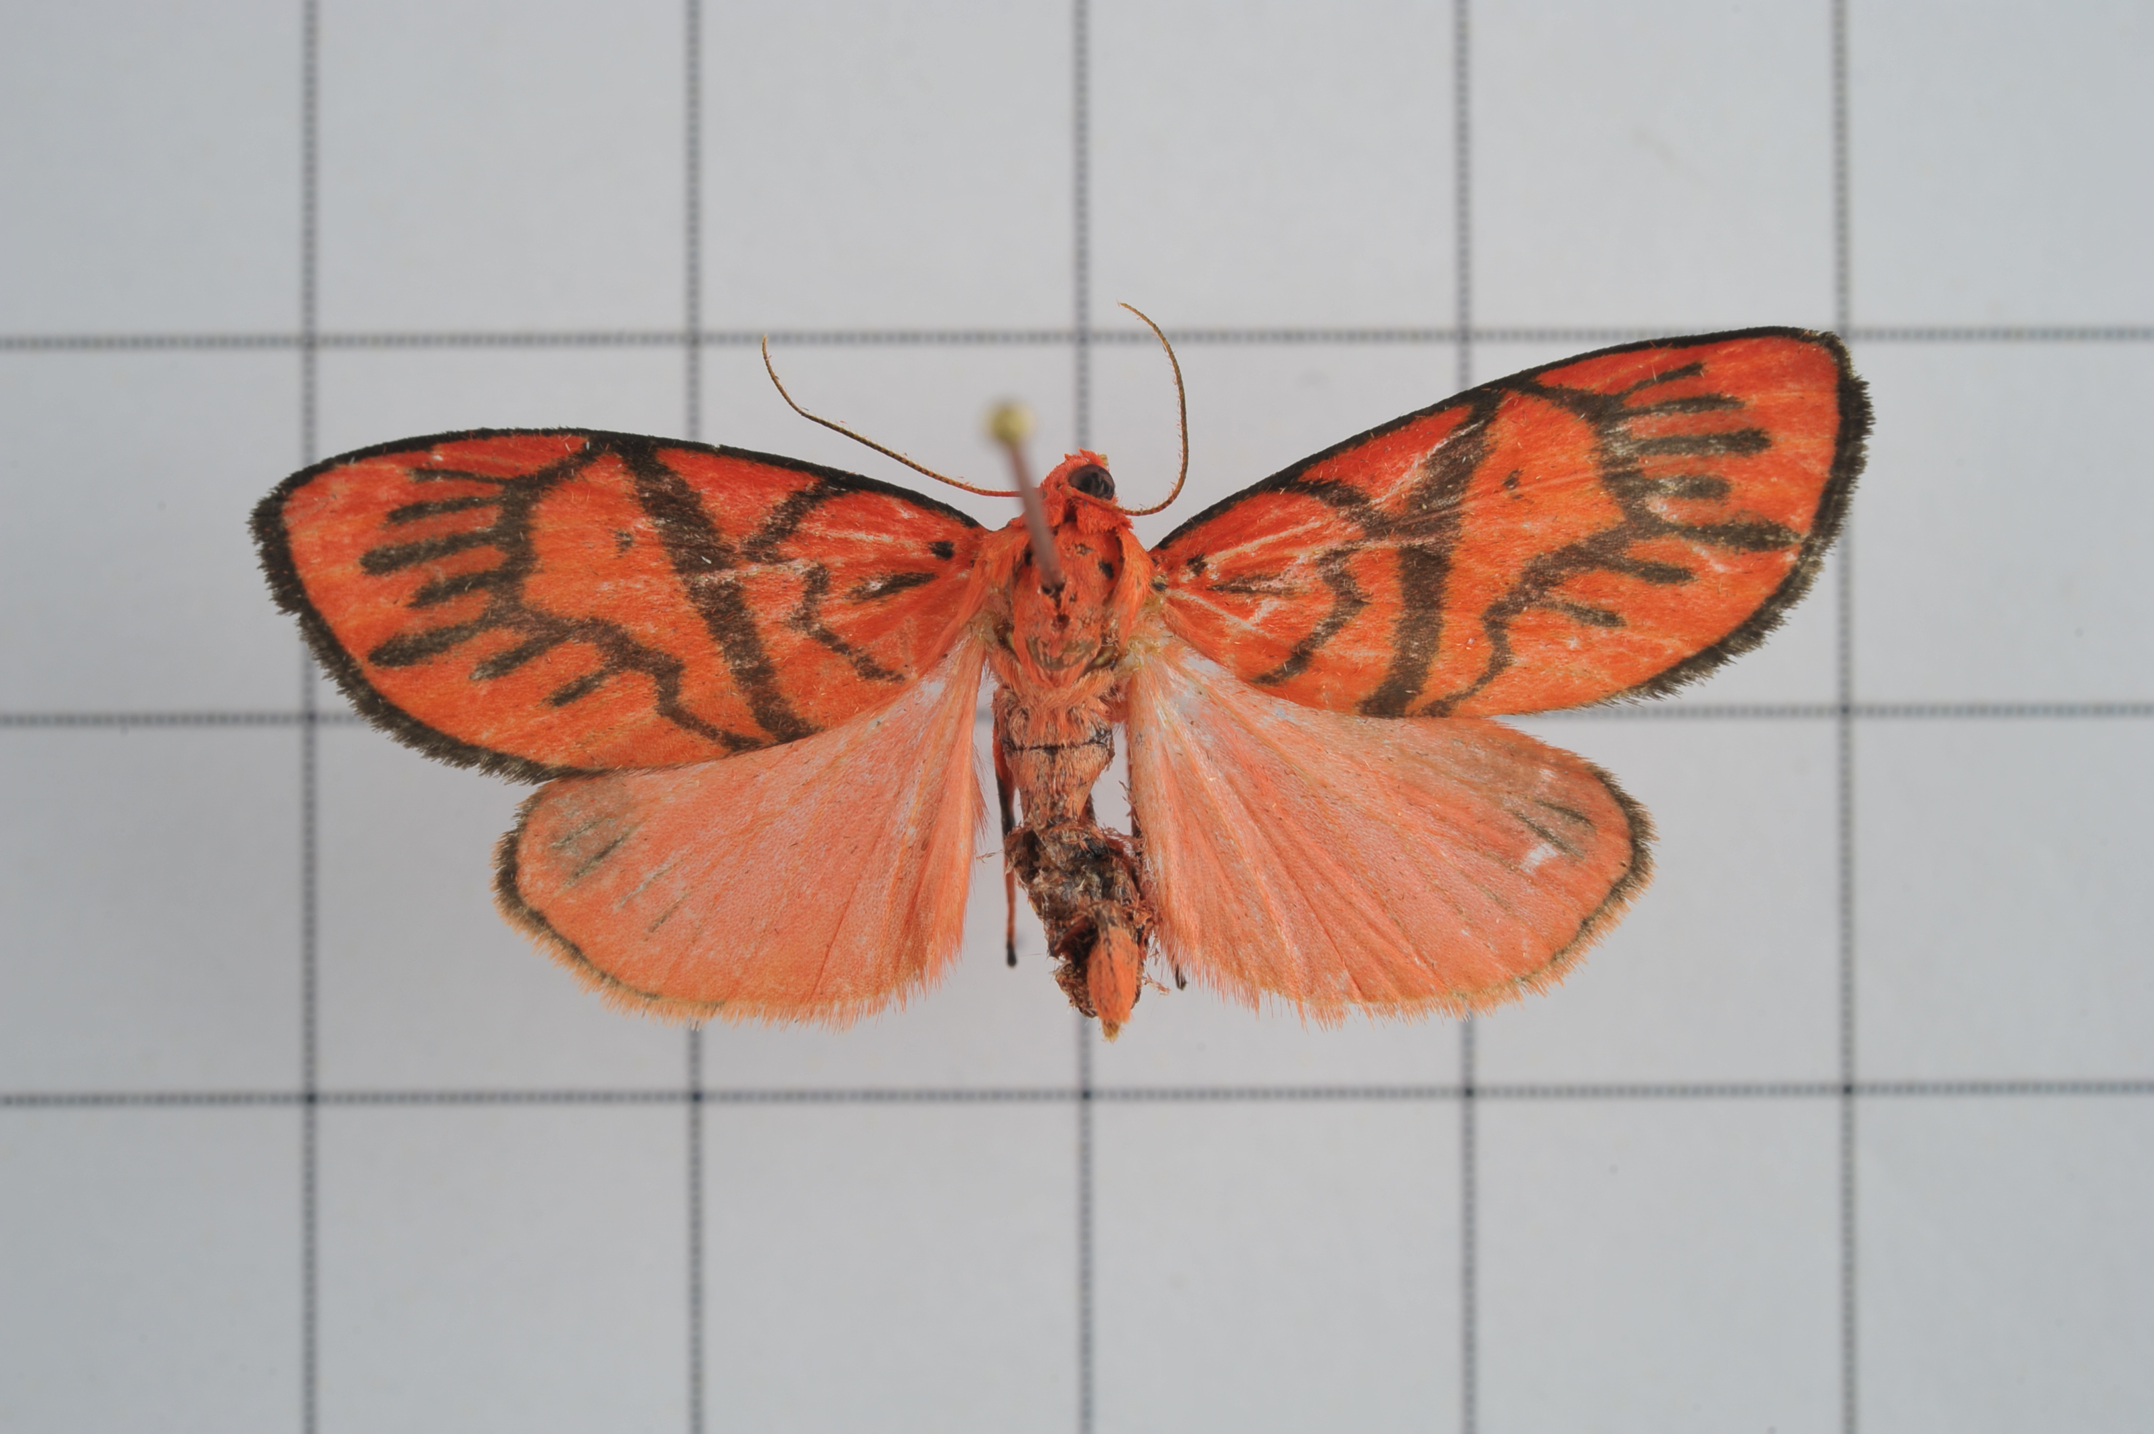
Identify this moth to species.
Ammatho tairadiata
